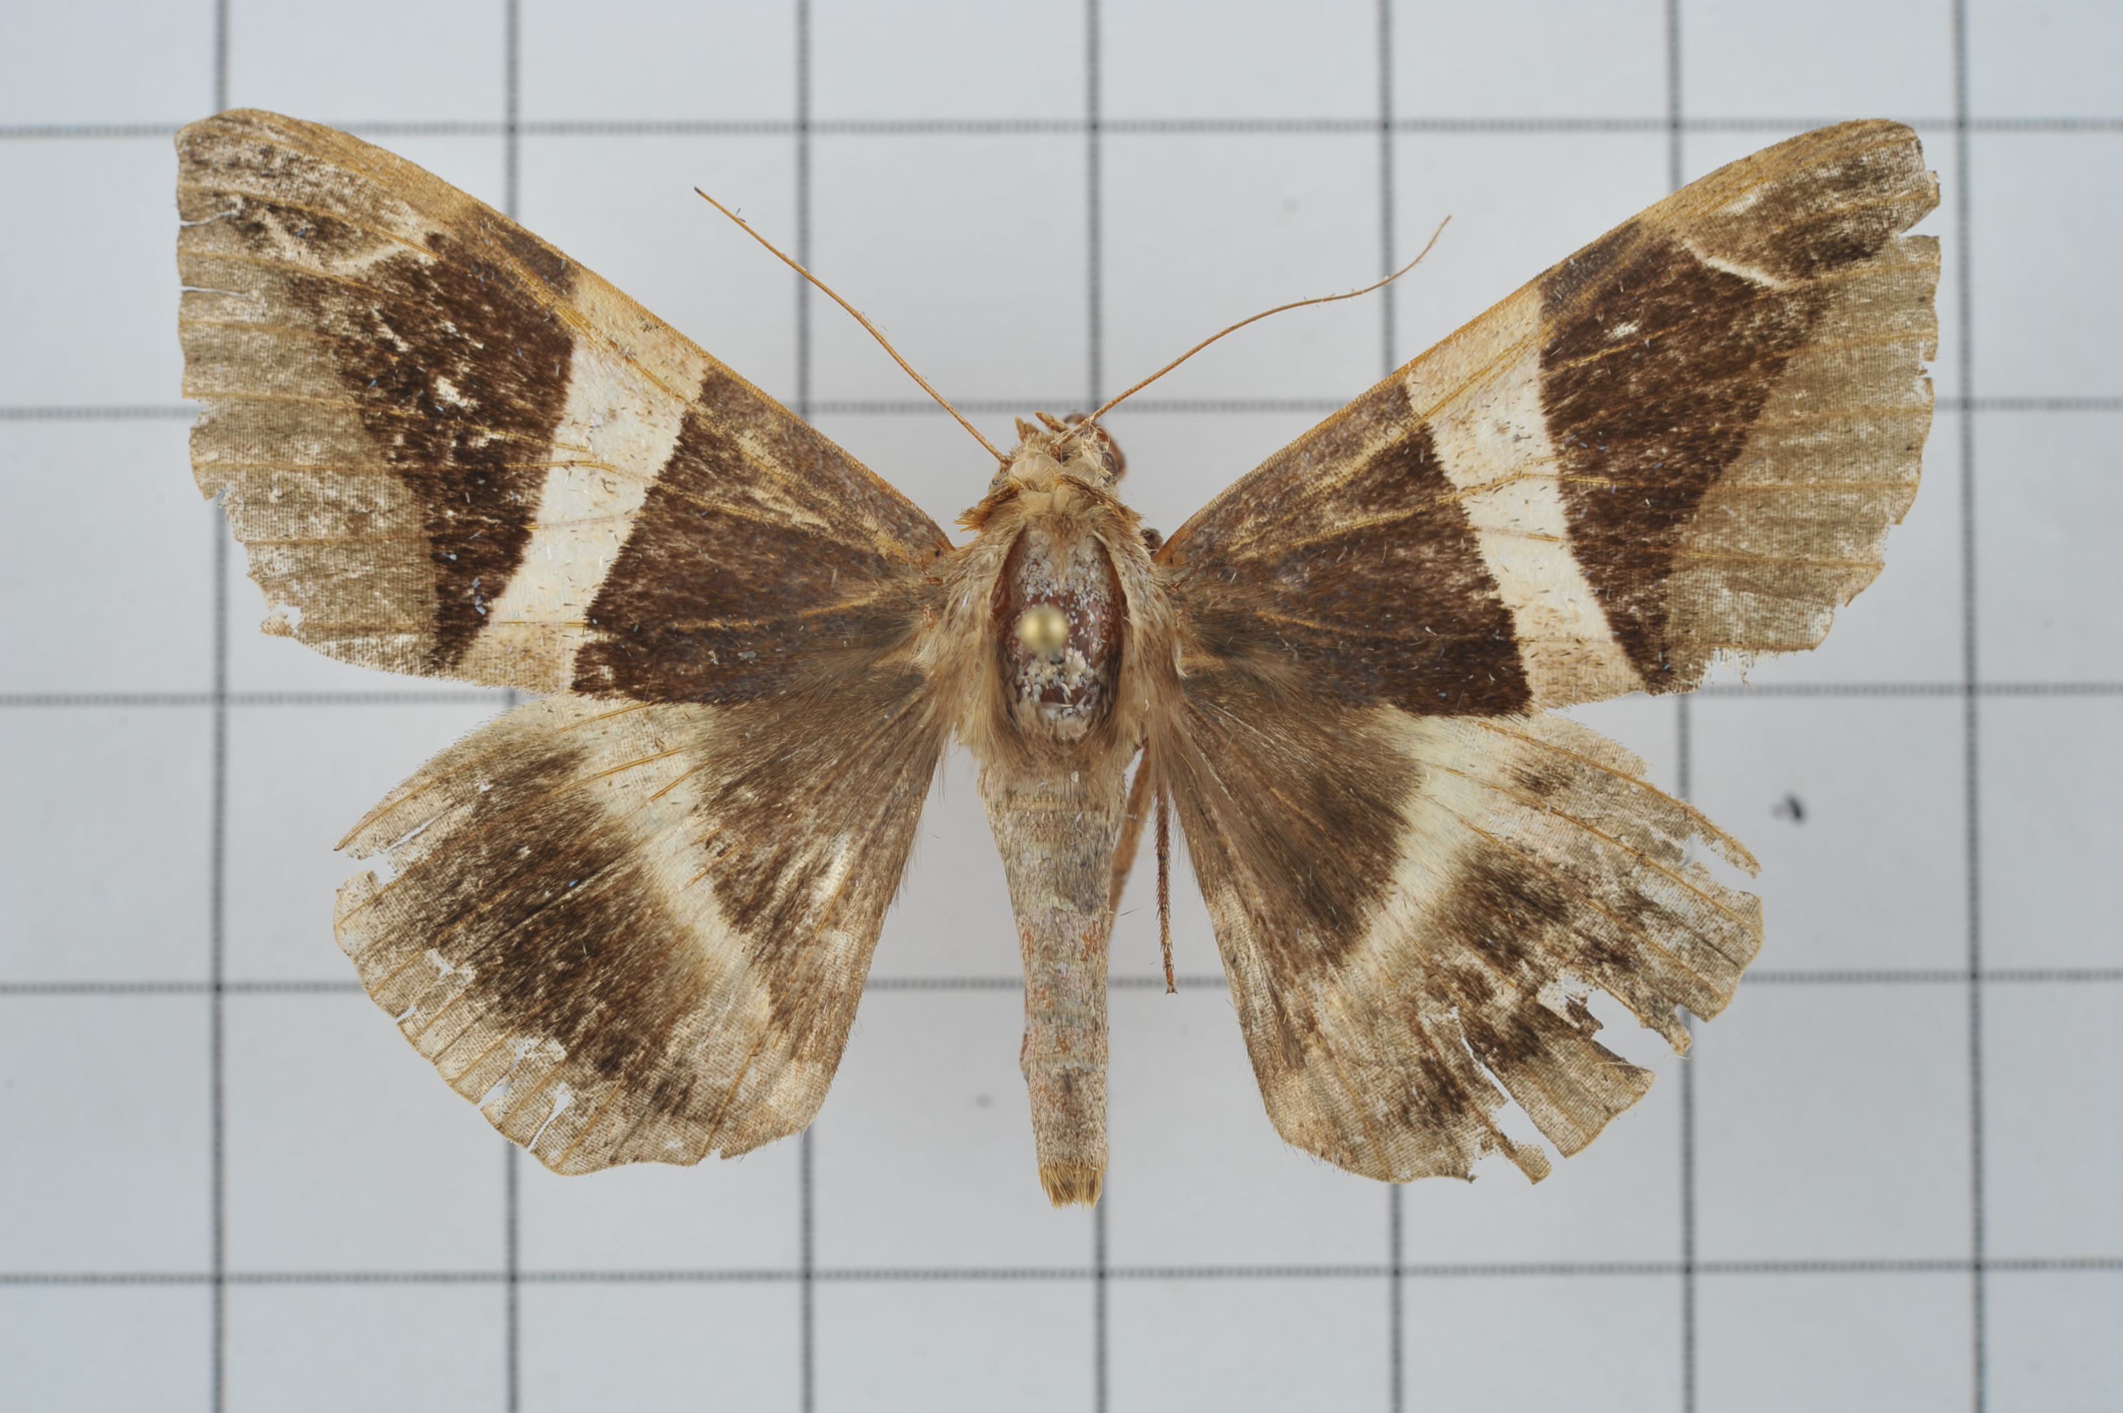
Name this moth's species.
Bastilla praetermissa
